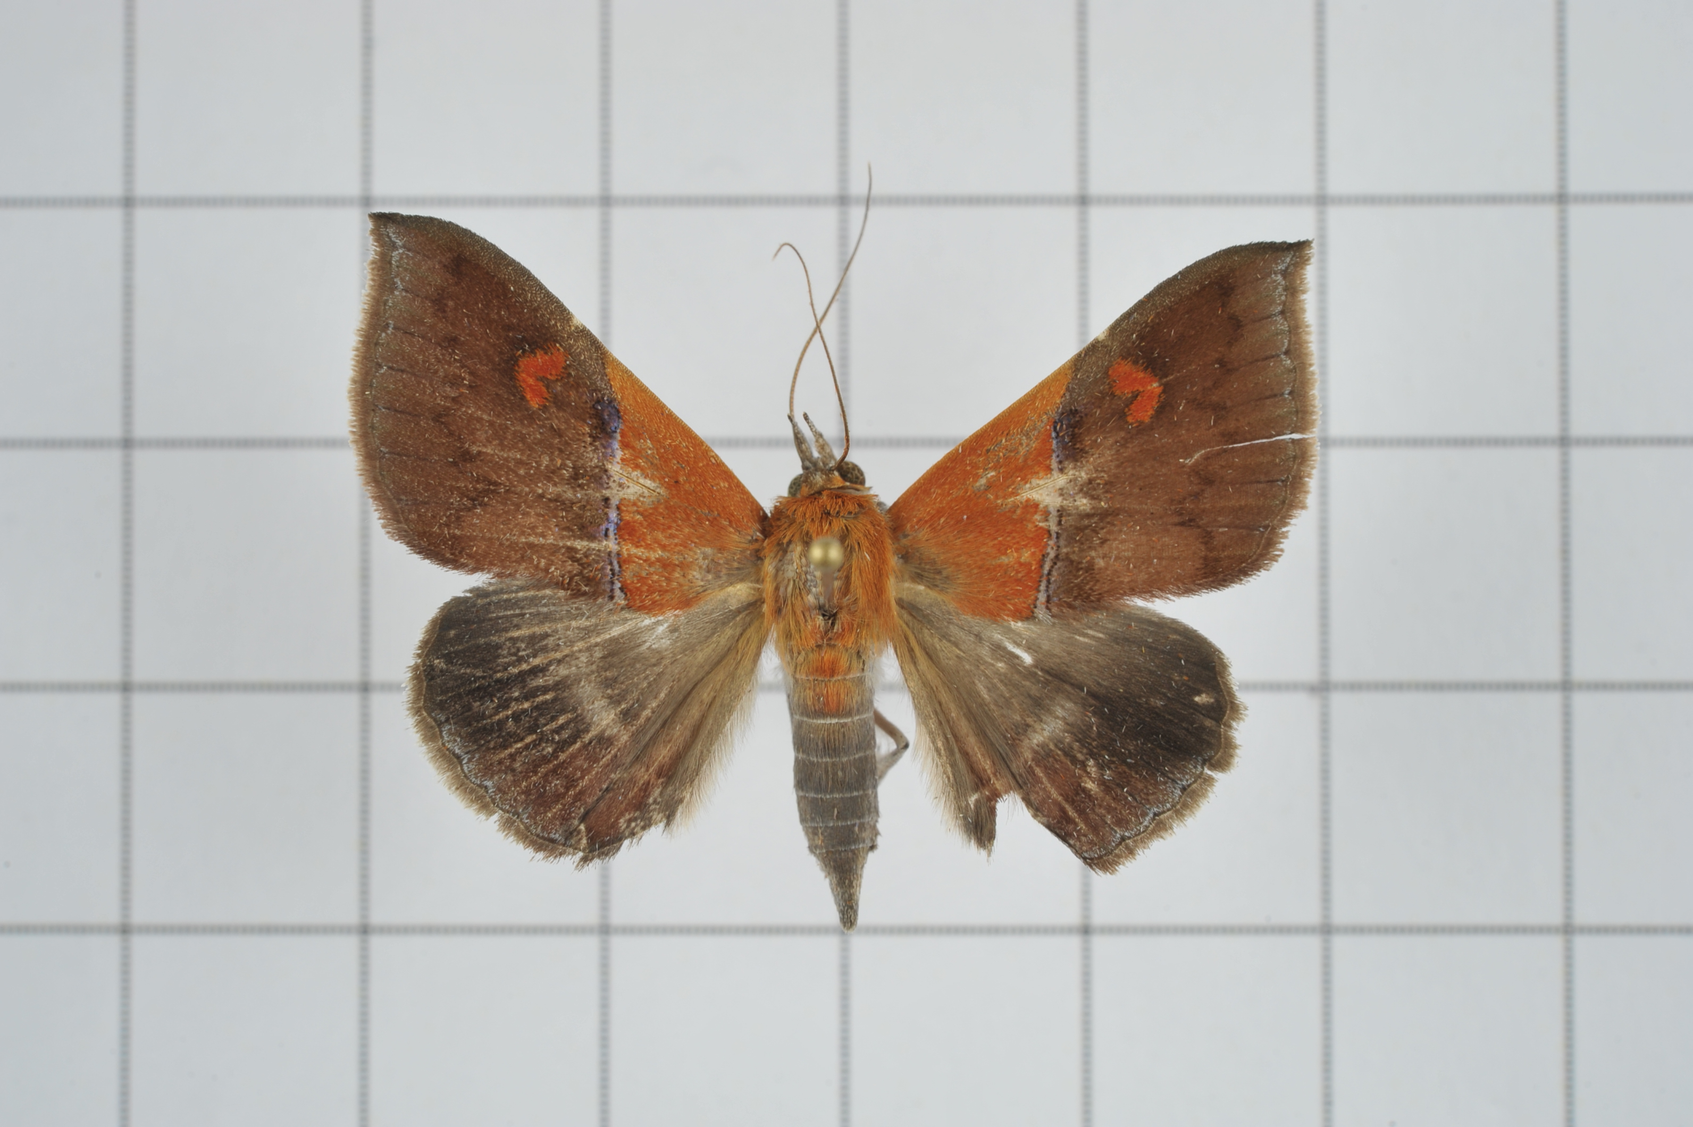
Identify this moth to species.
Sympis rufibasis
